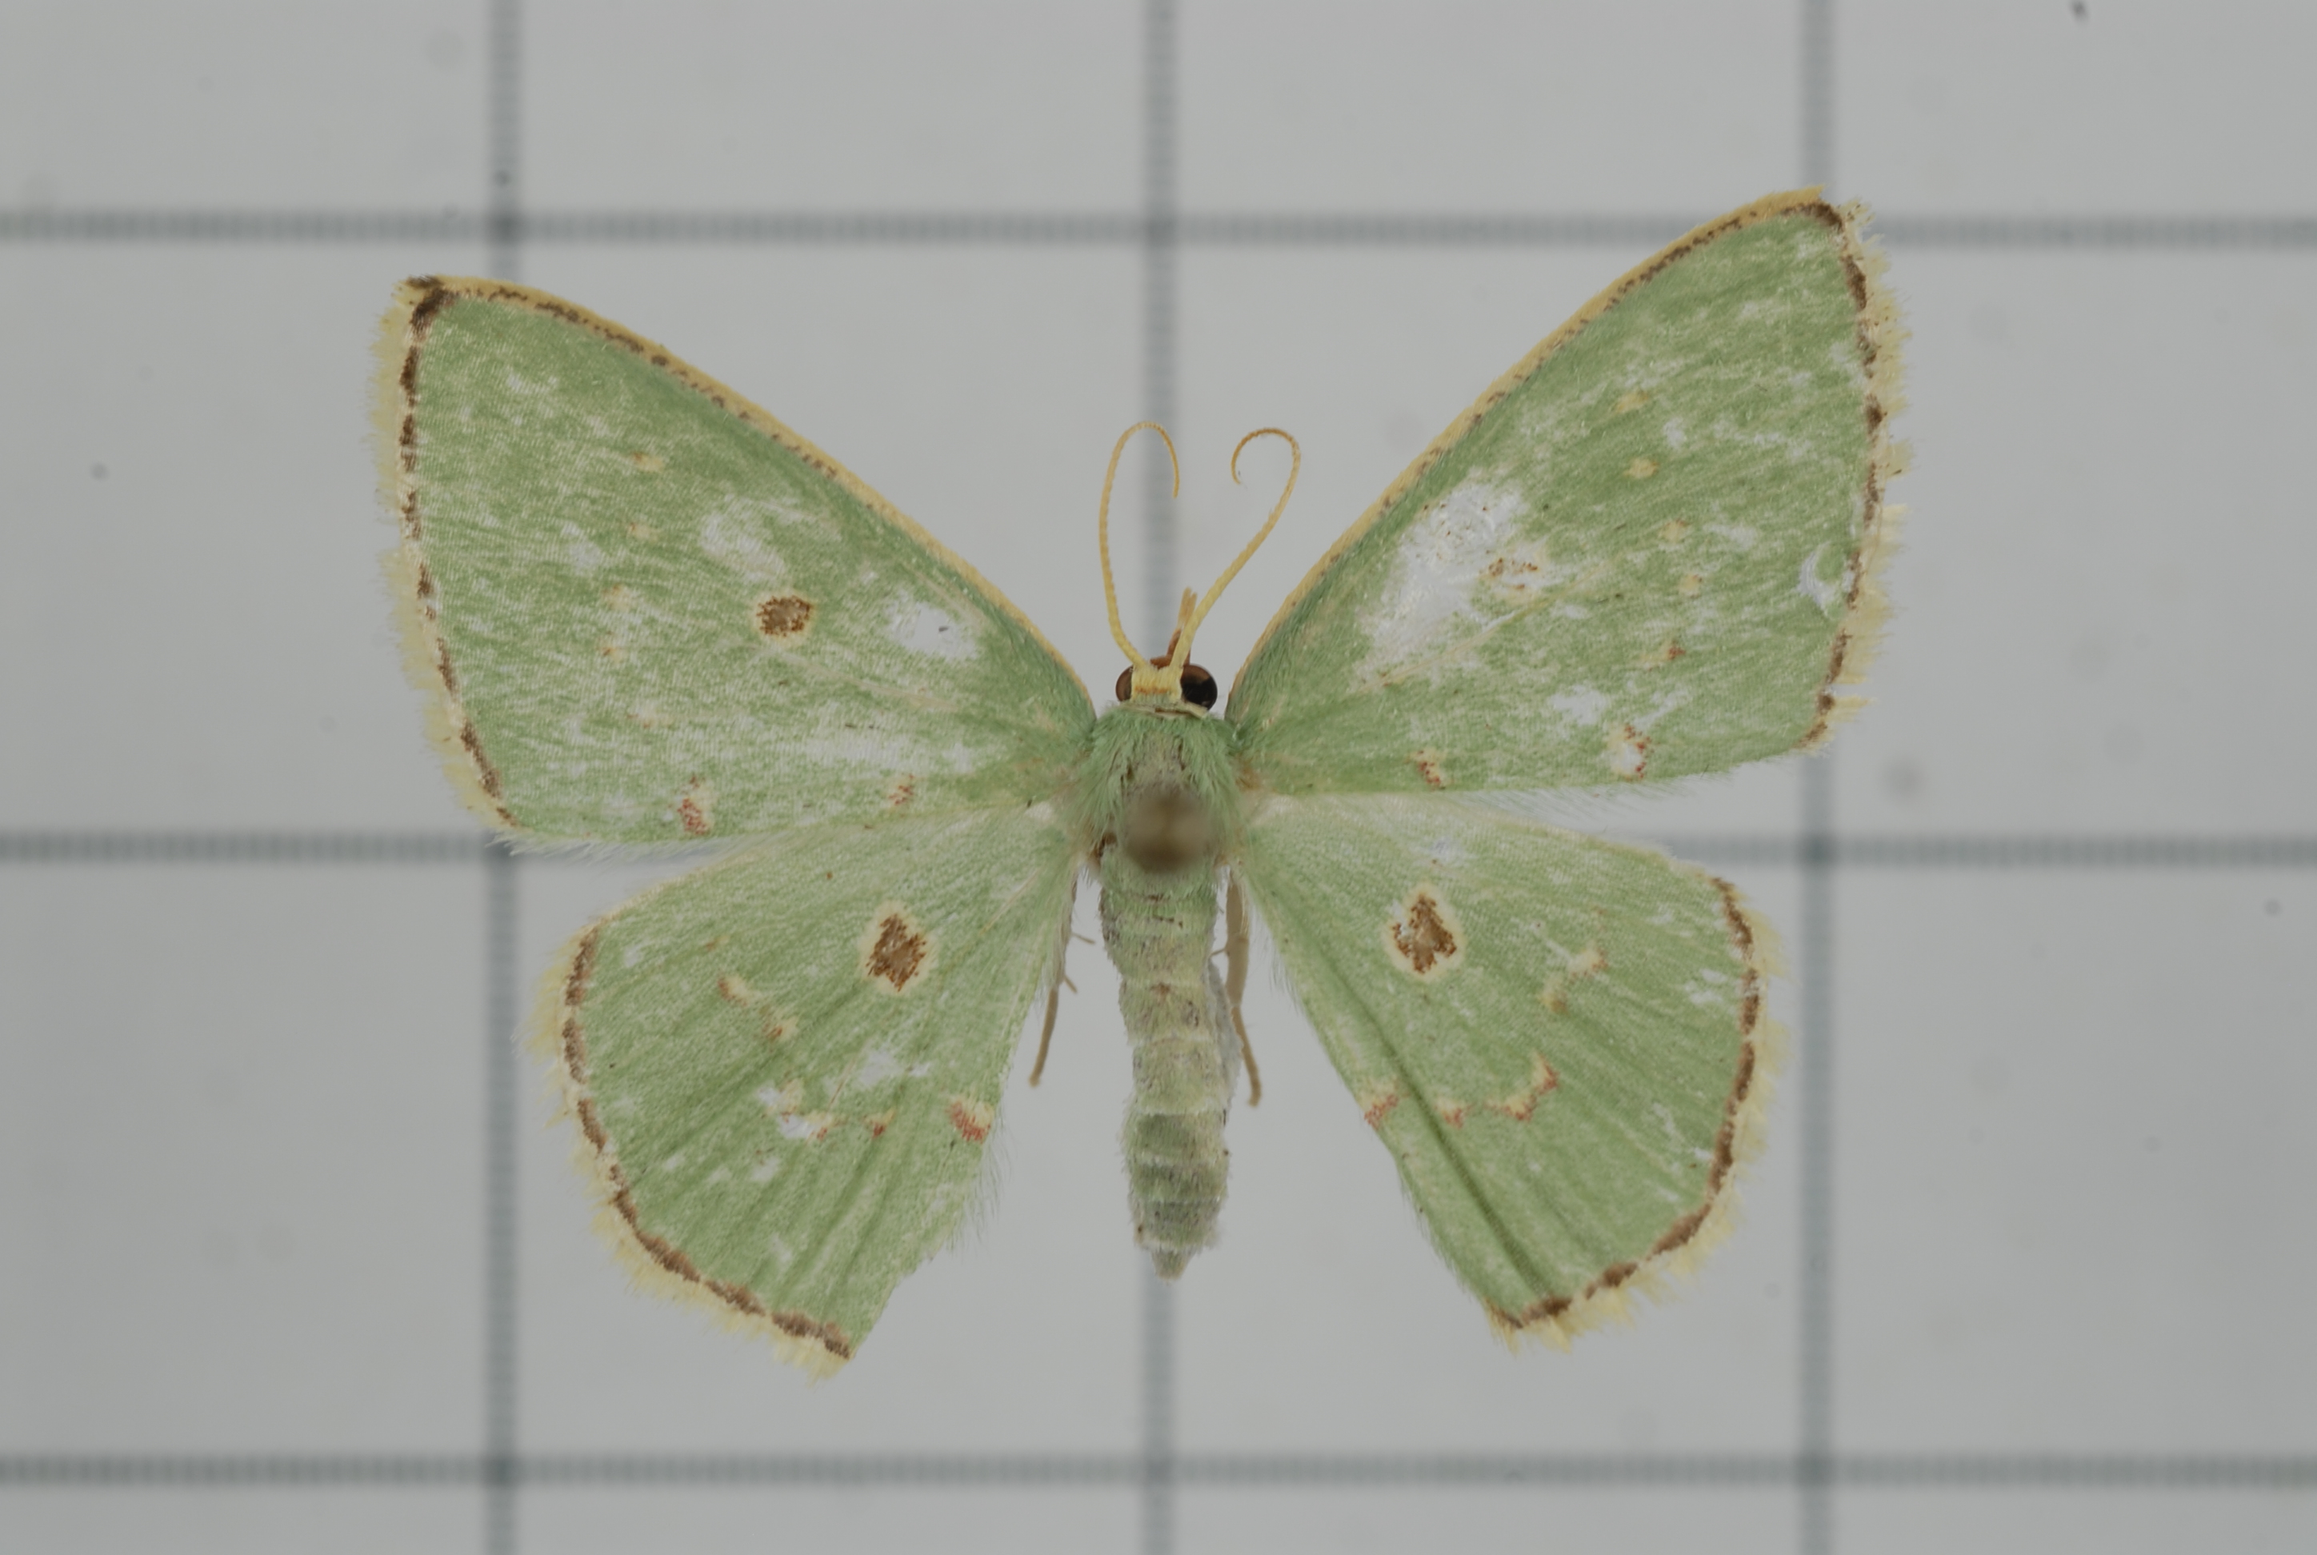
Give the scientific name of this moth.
Comostola subtiliaria
